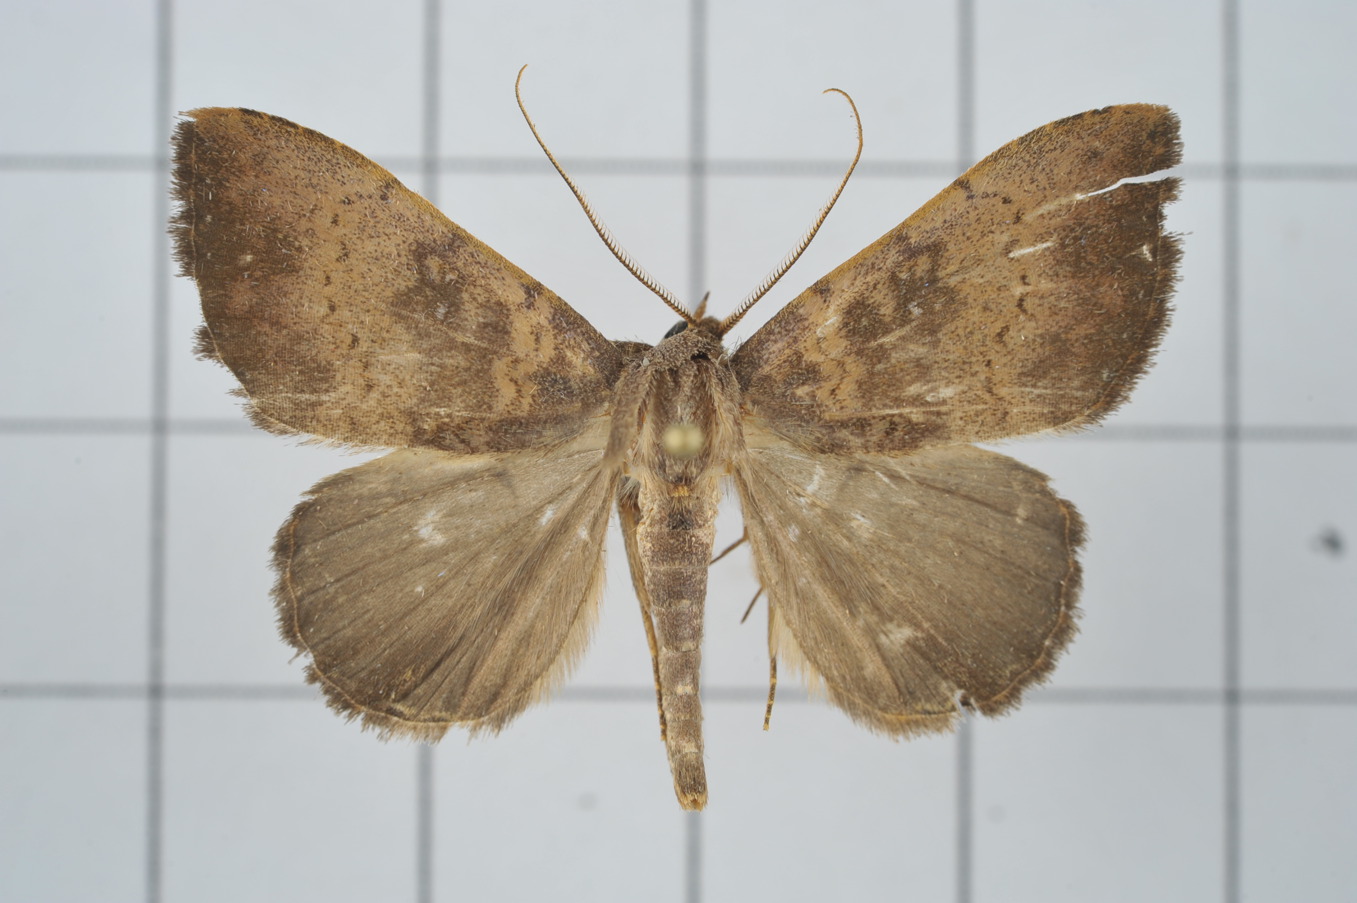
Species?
Scedopla umbrosa
